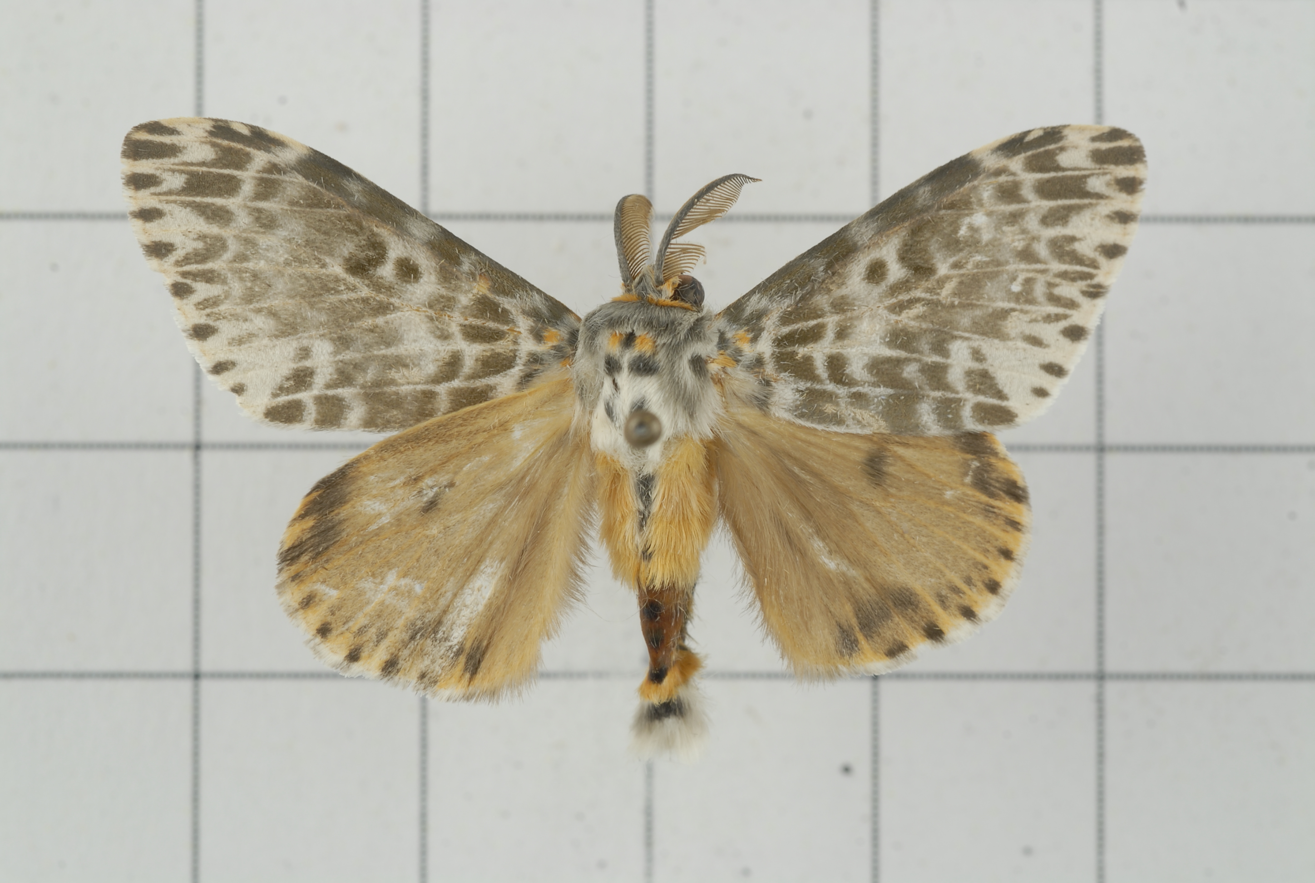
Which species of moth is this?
Lymantria mathura subpallida
